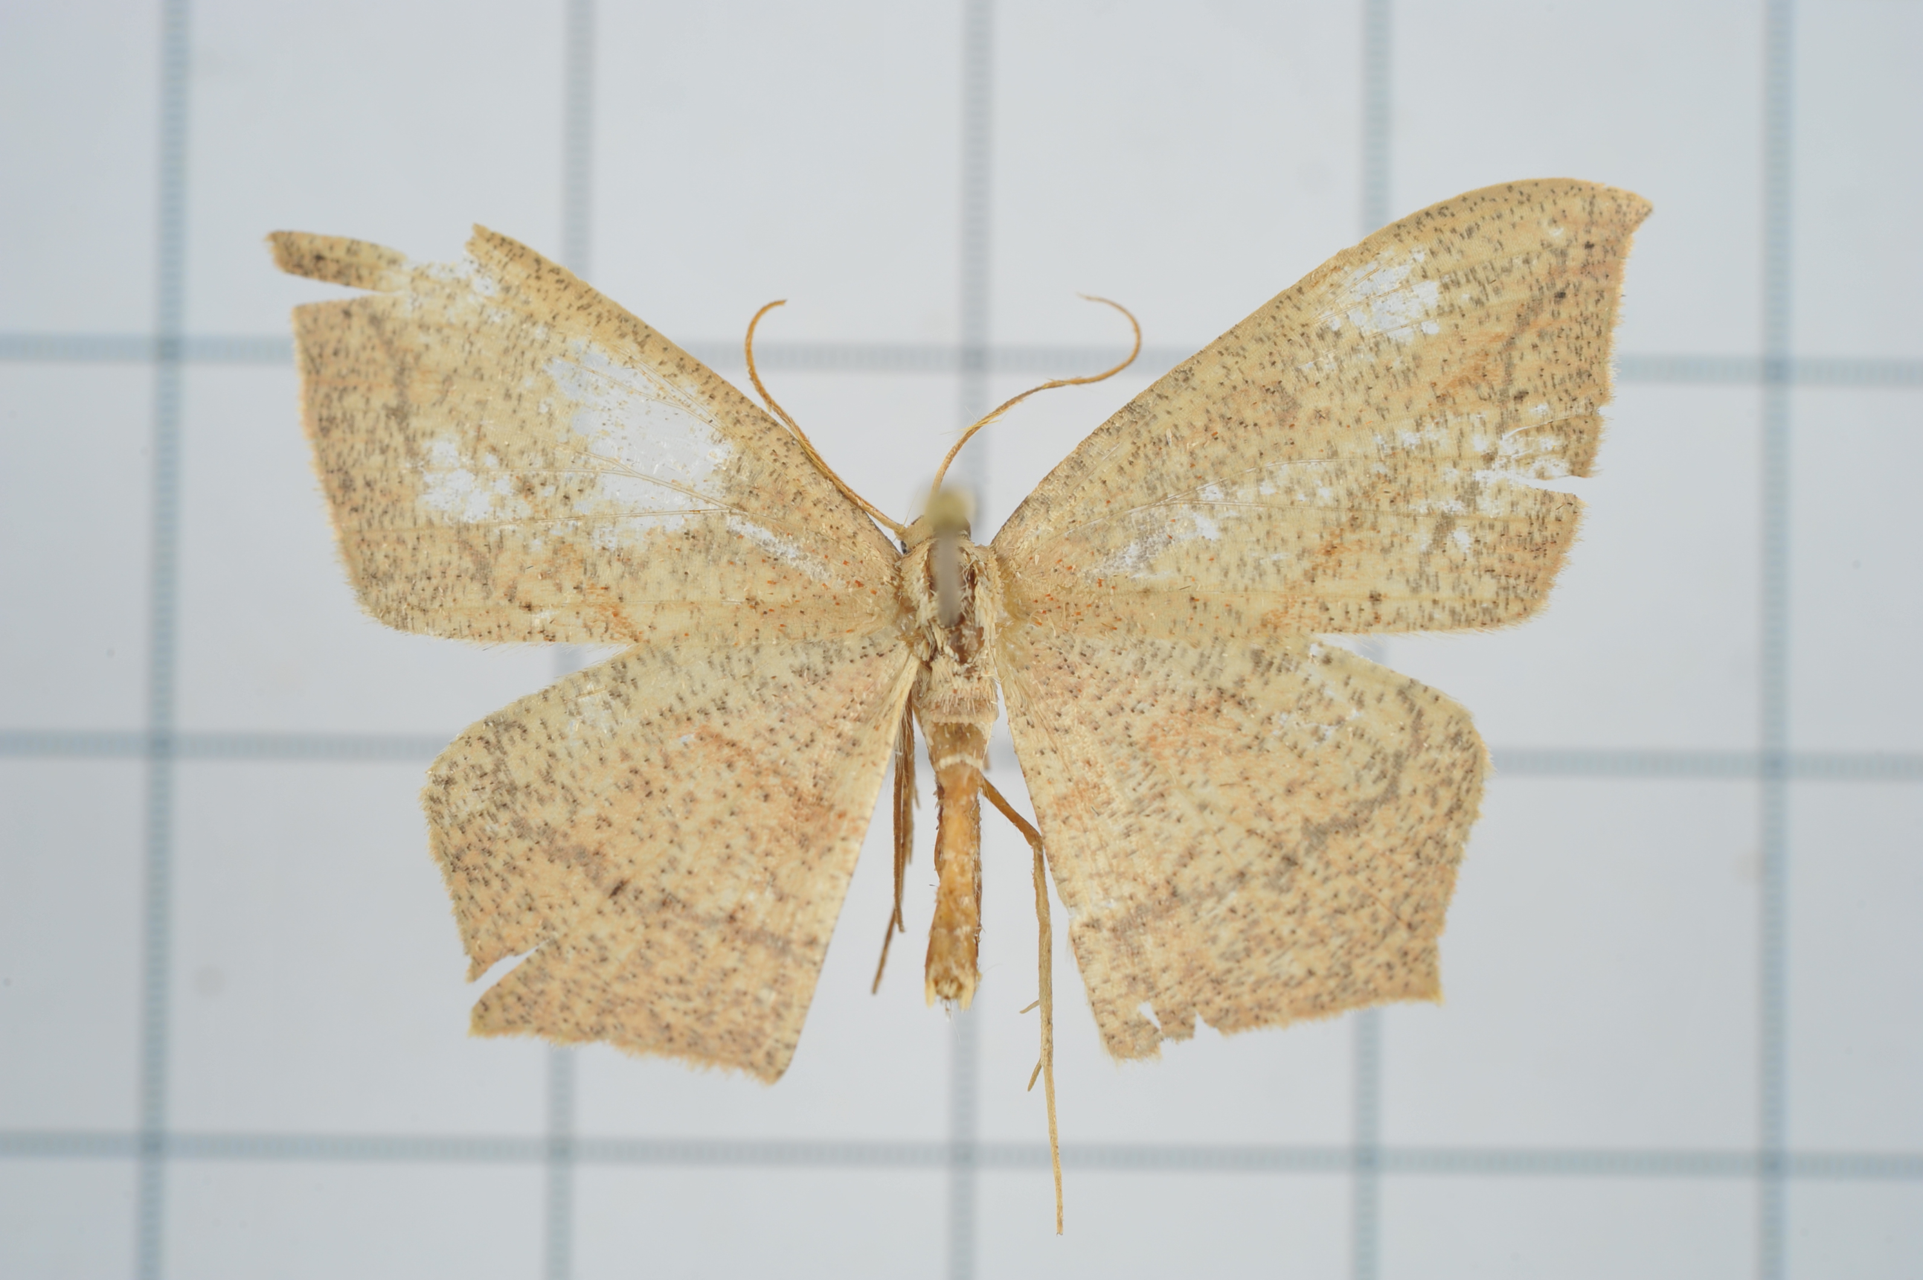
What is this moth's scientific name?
Timandra stueningi
